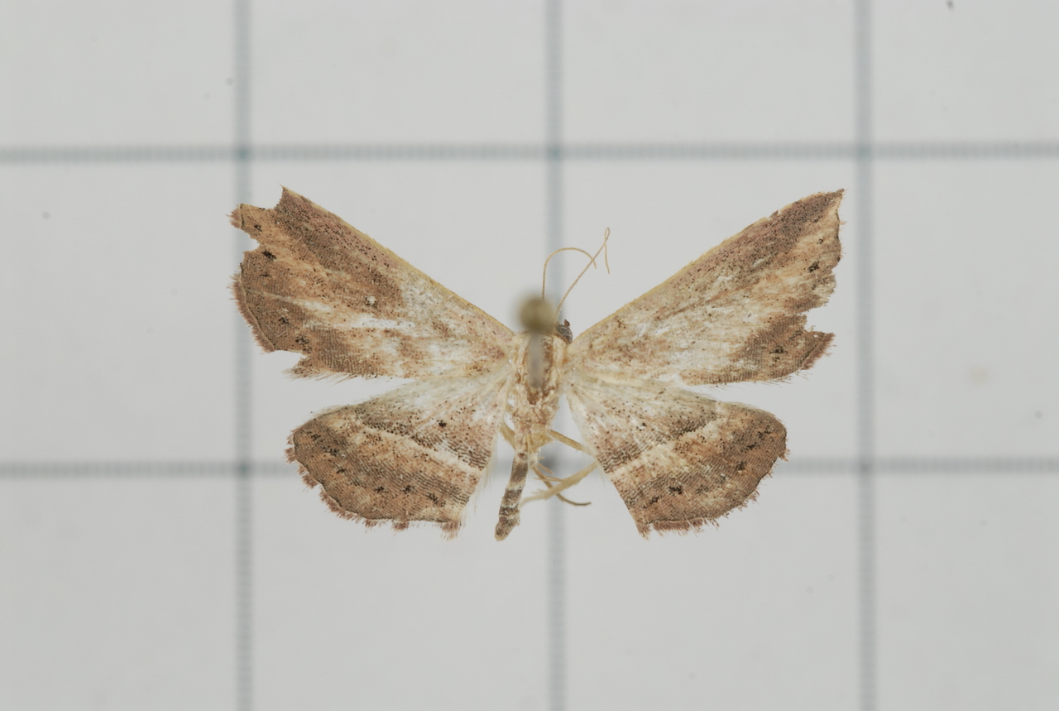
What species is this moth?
Hyposada hydrocampata
